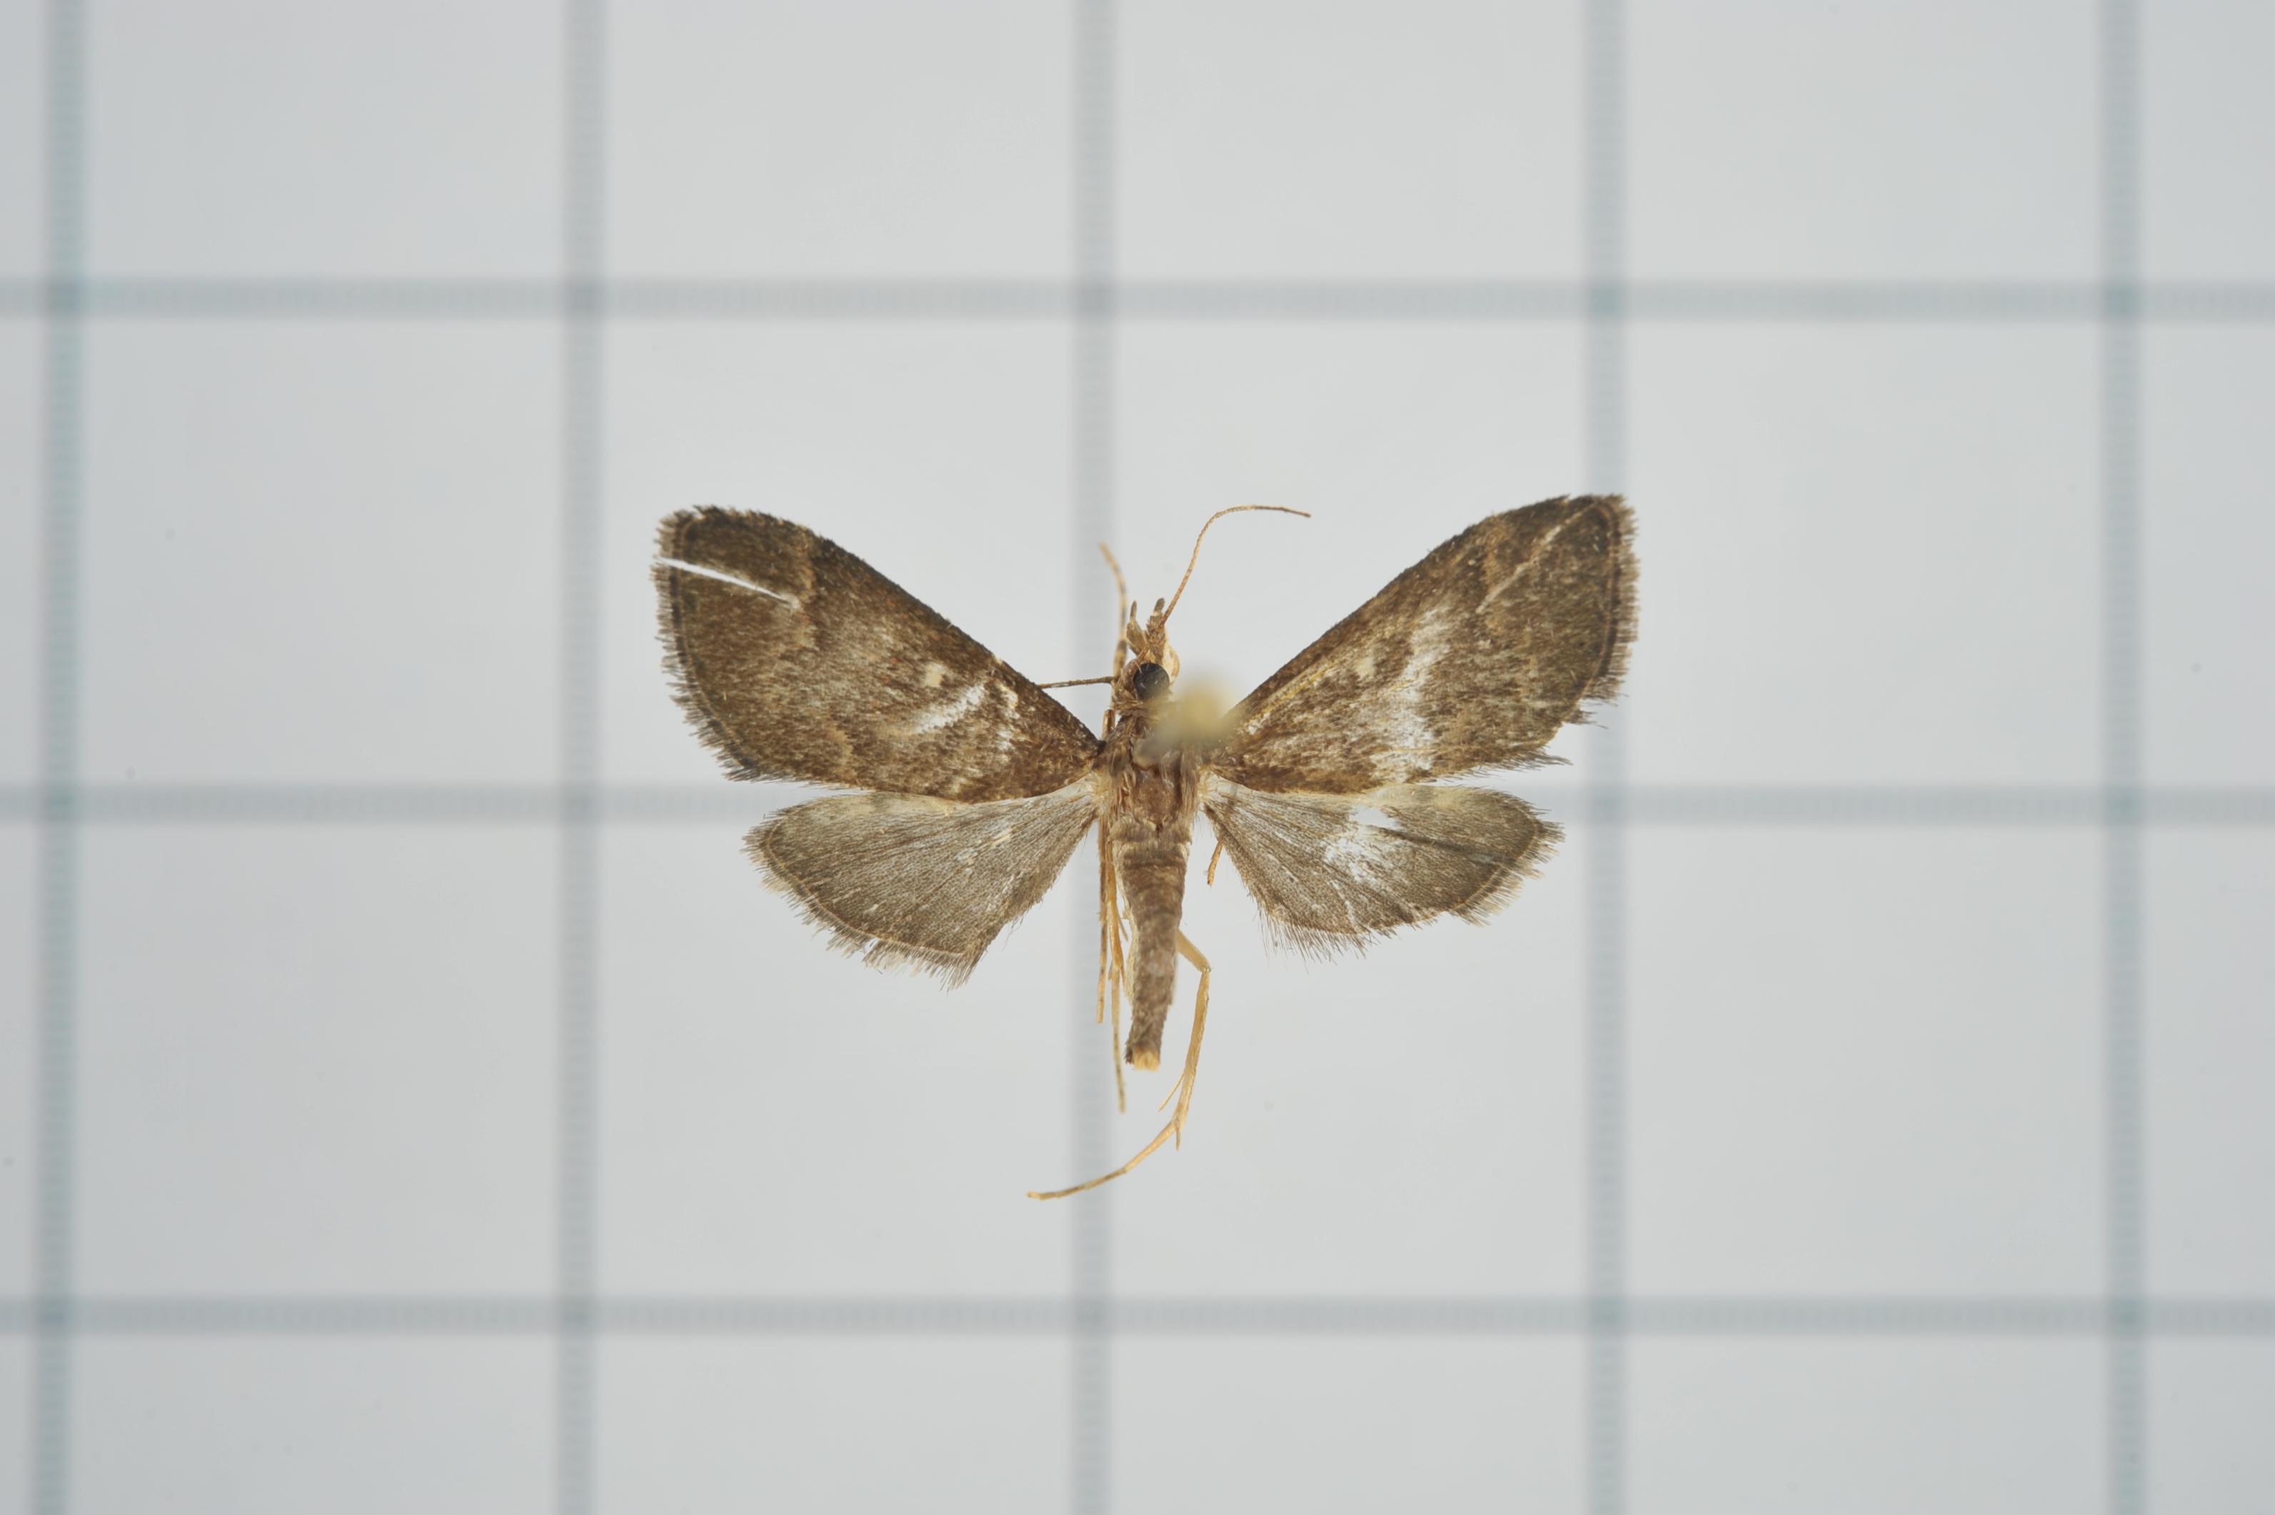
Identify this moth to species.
Camptomastix hisbonalis
